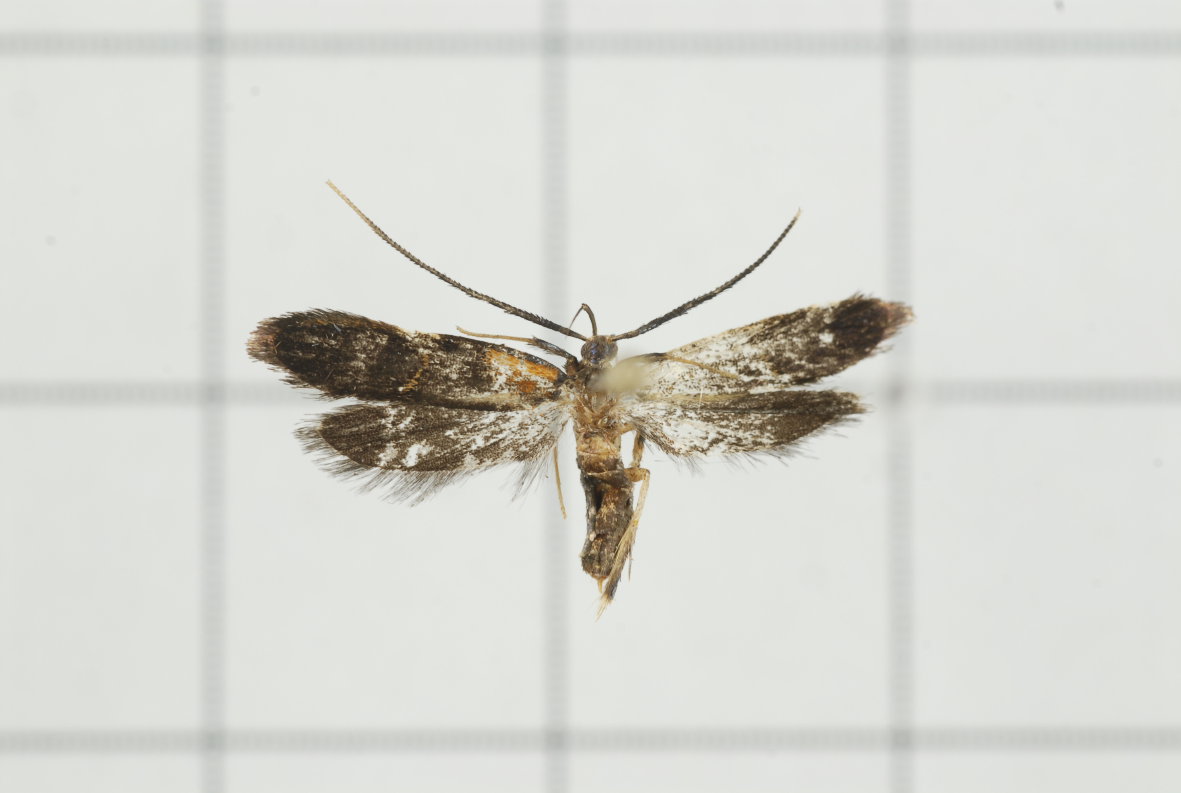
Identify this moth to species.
Tisis mesozosta
